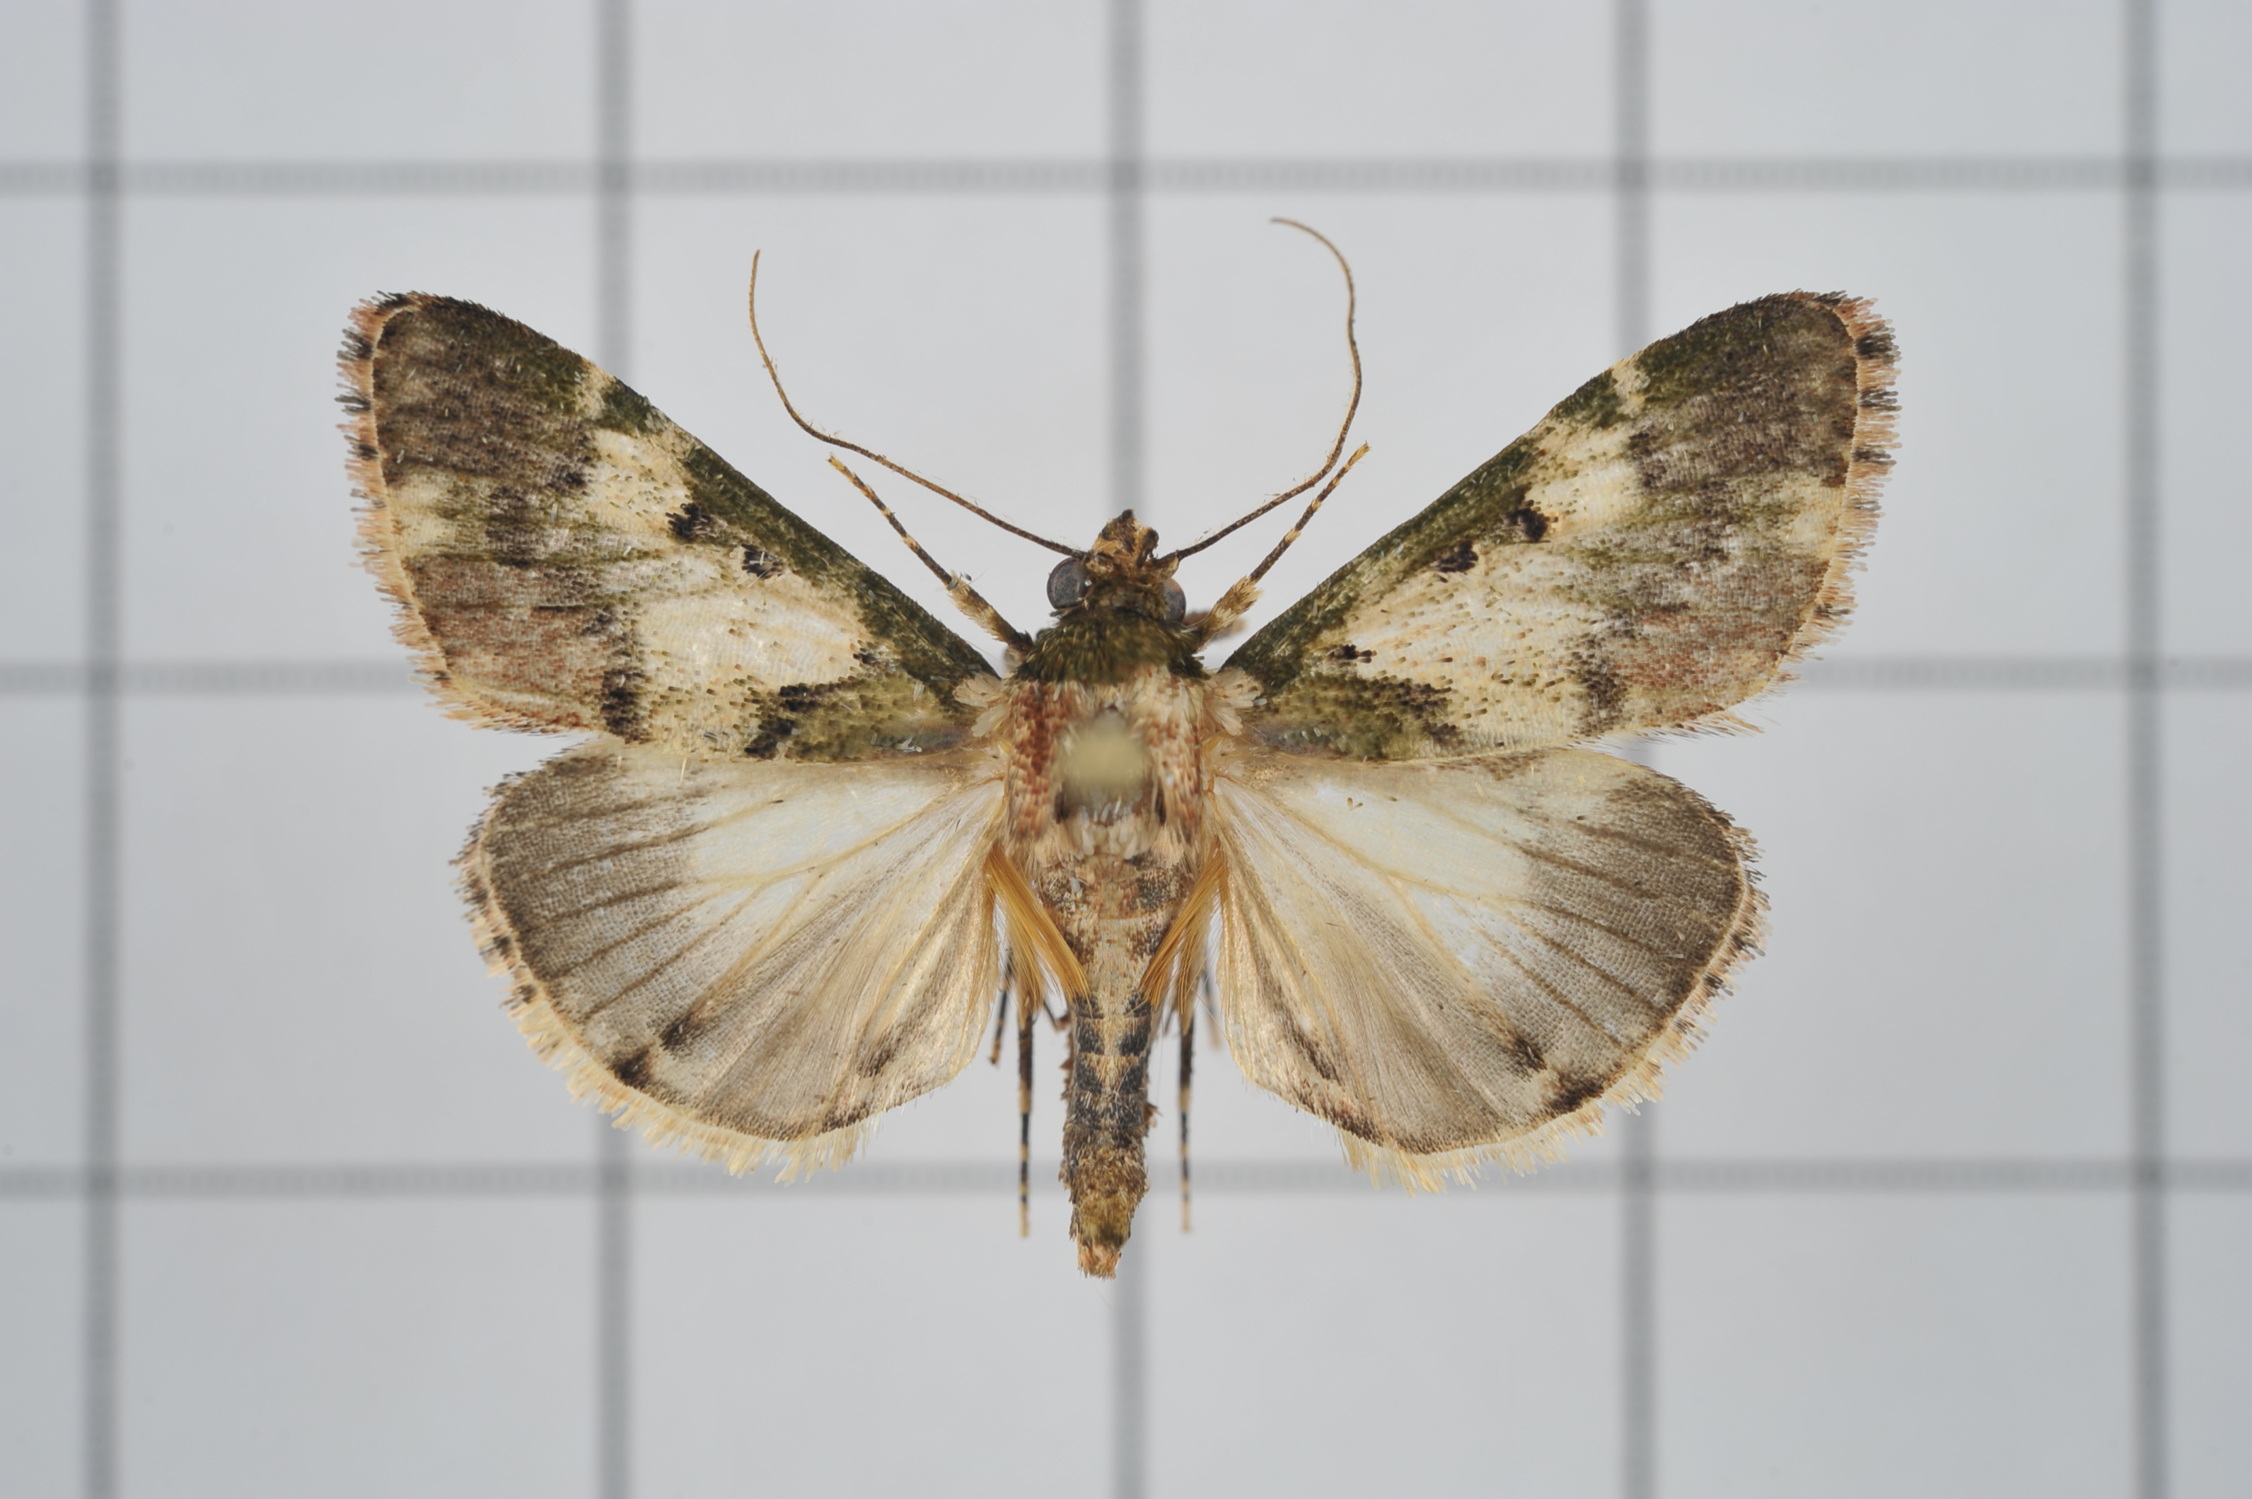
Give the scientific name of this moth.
Termioptycha cornutitrifurca
